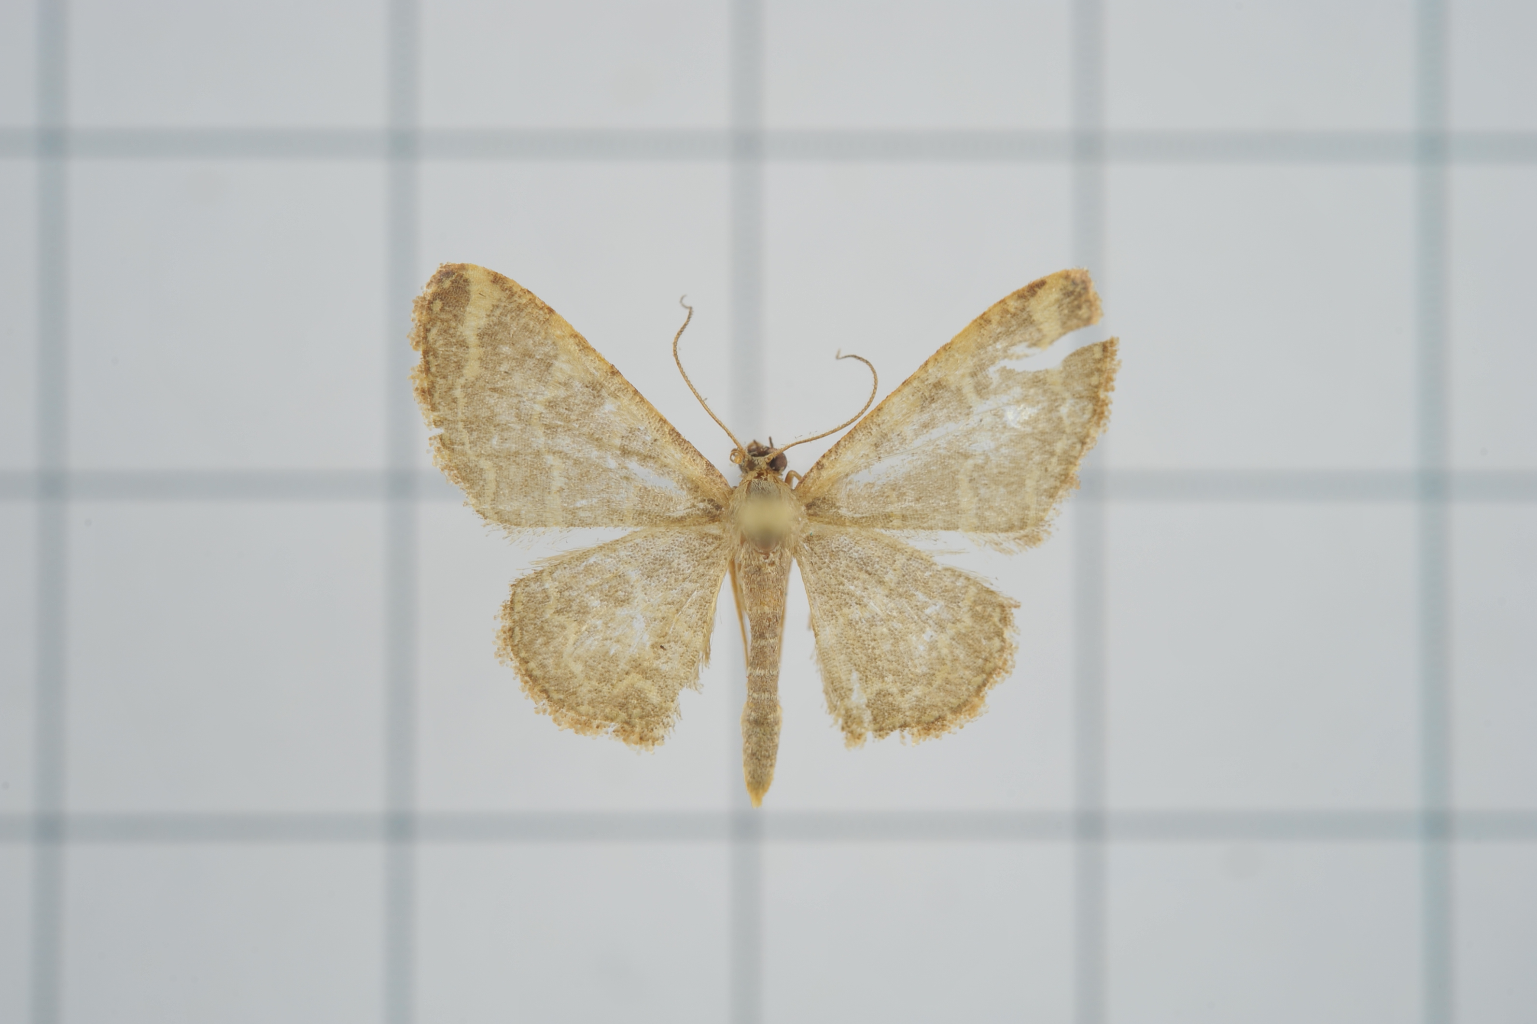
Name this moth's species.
Idaea costiguttata
